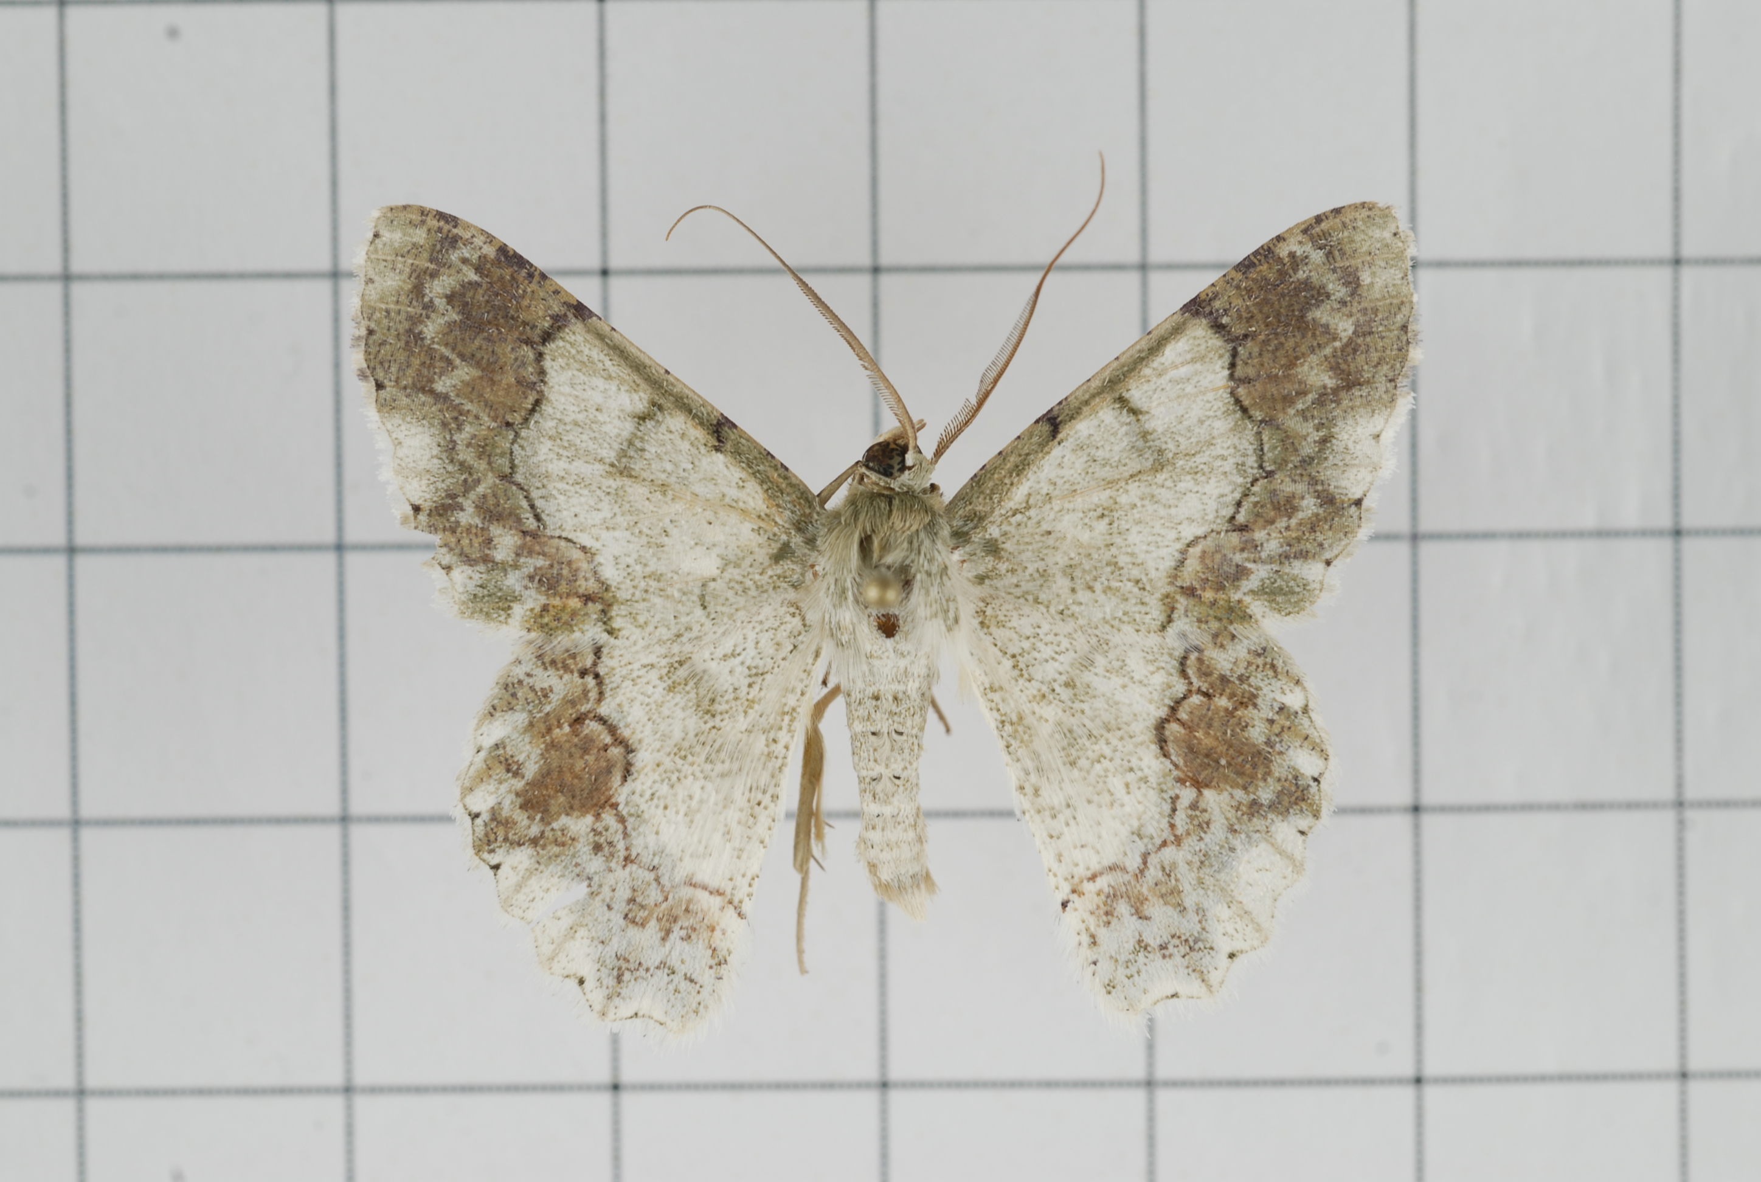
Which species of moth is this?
Pingasa ruginaria pacifica
